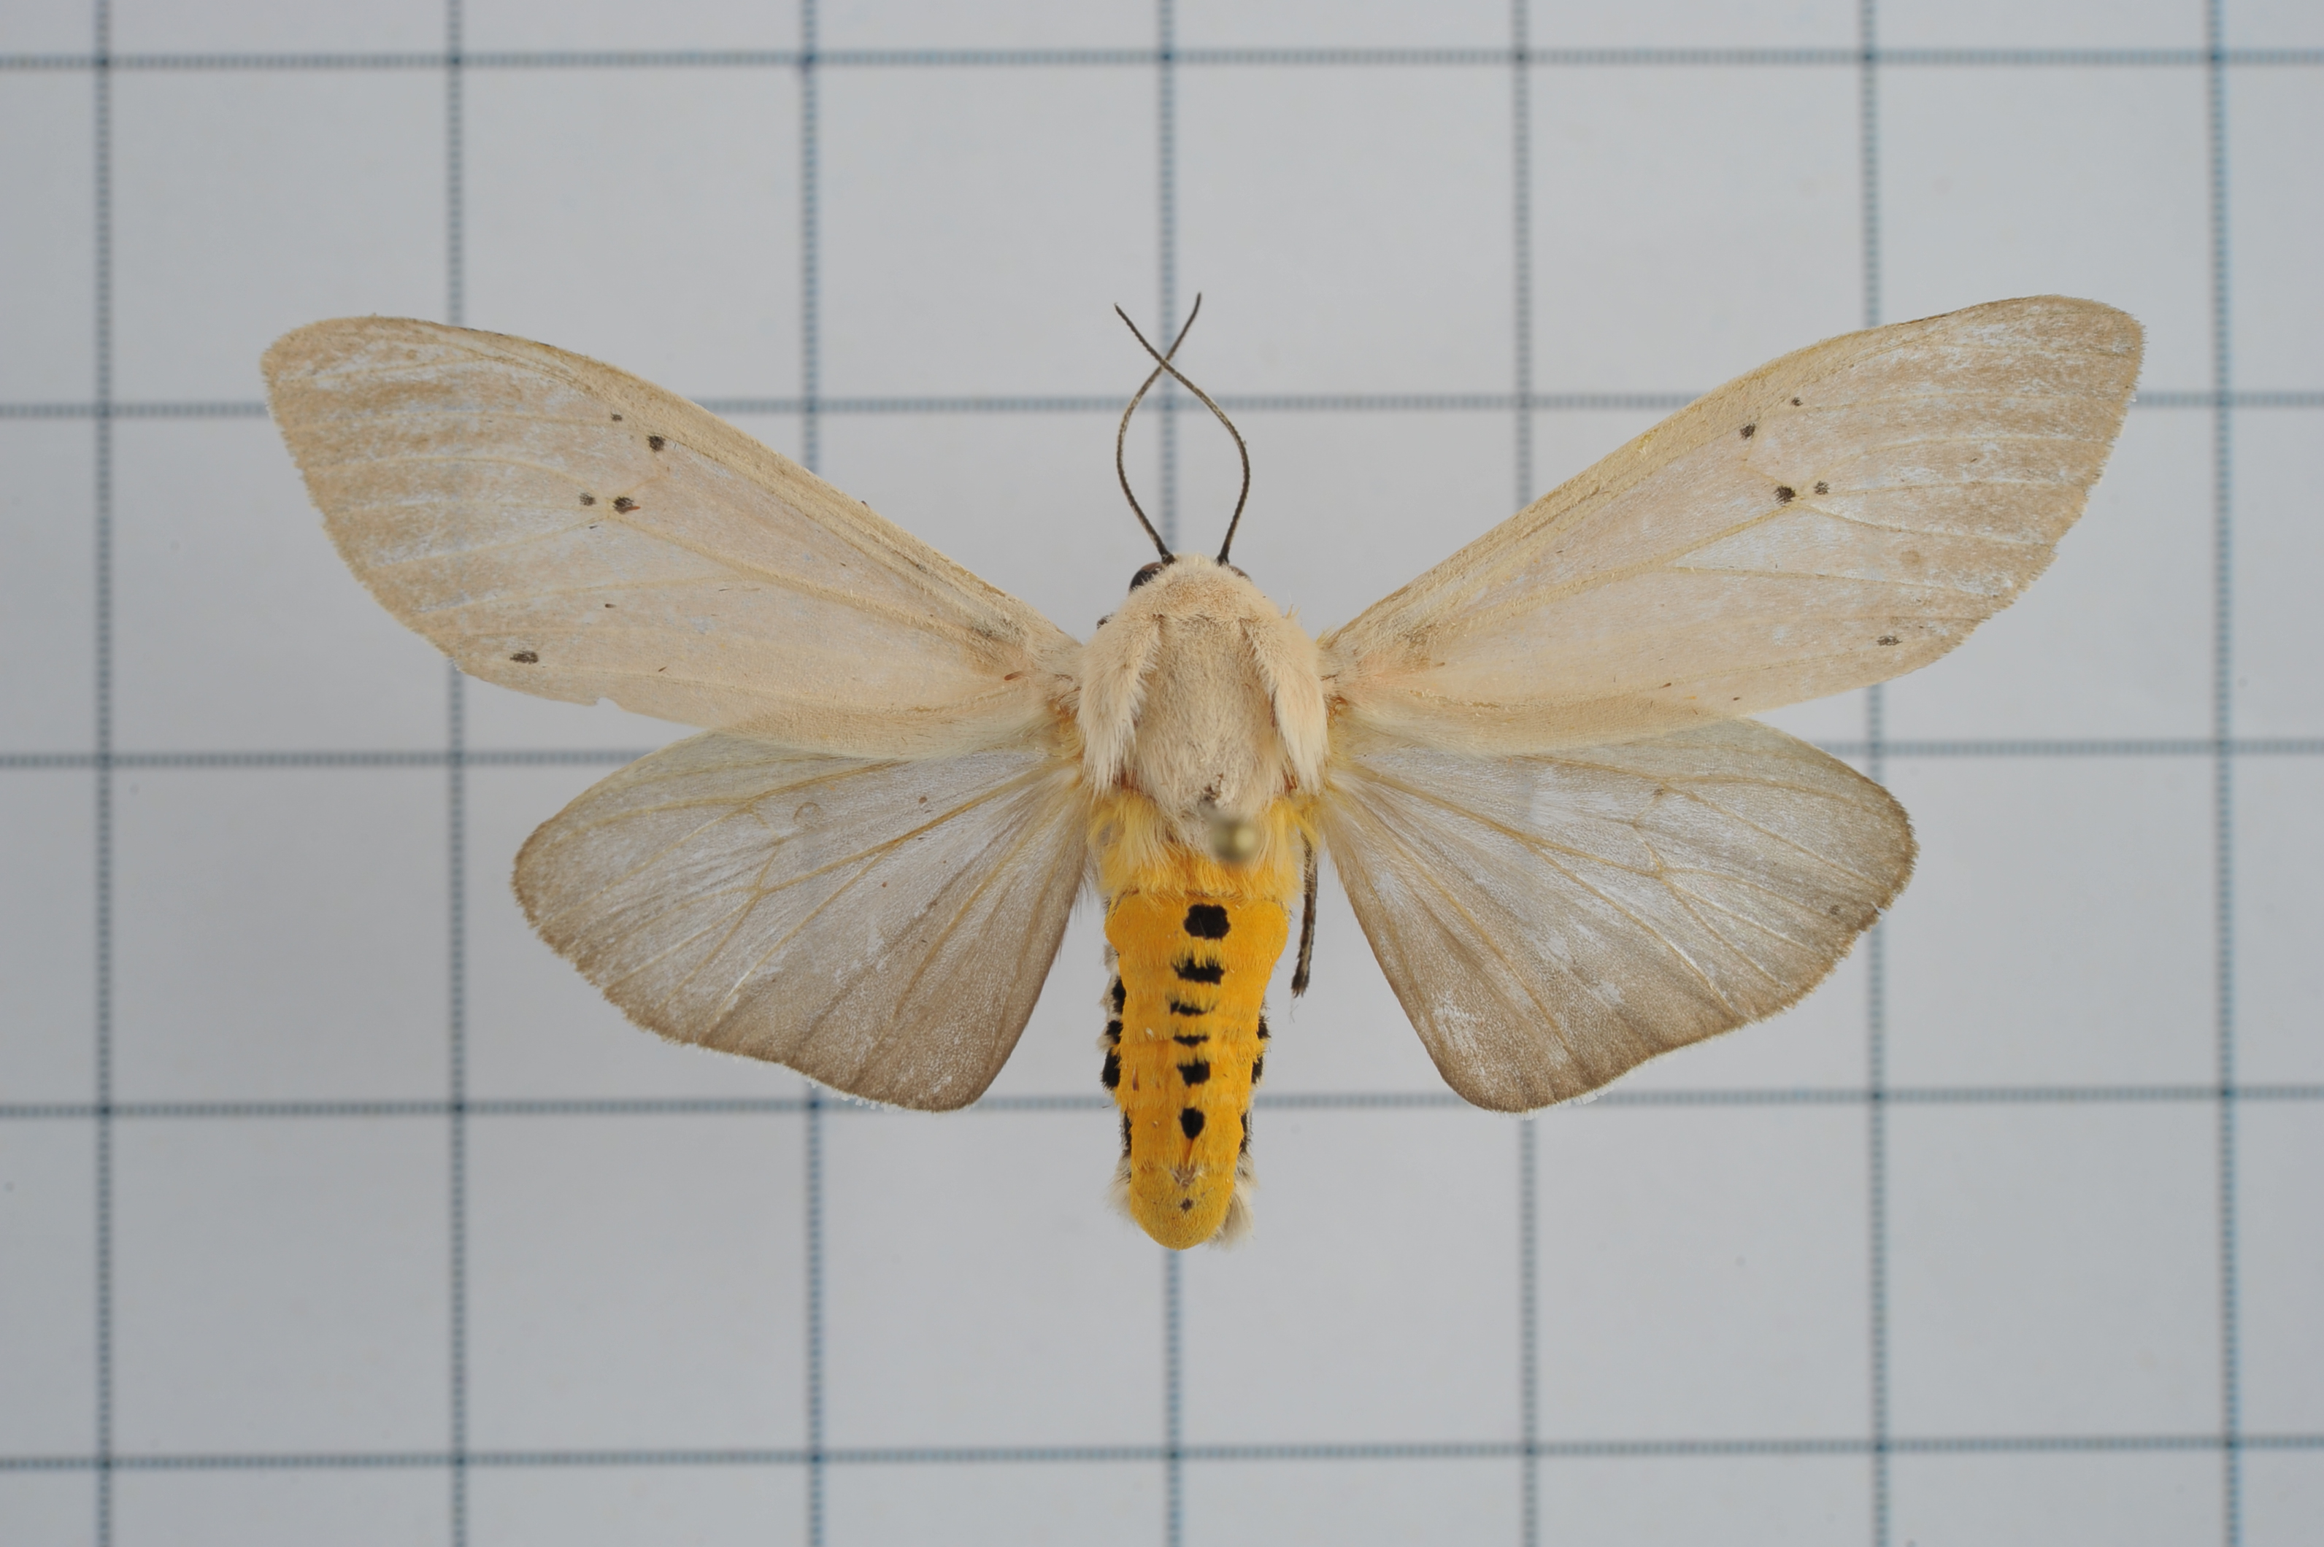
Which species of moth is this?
Creatonotos transiens koni
